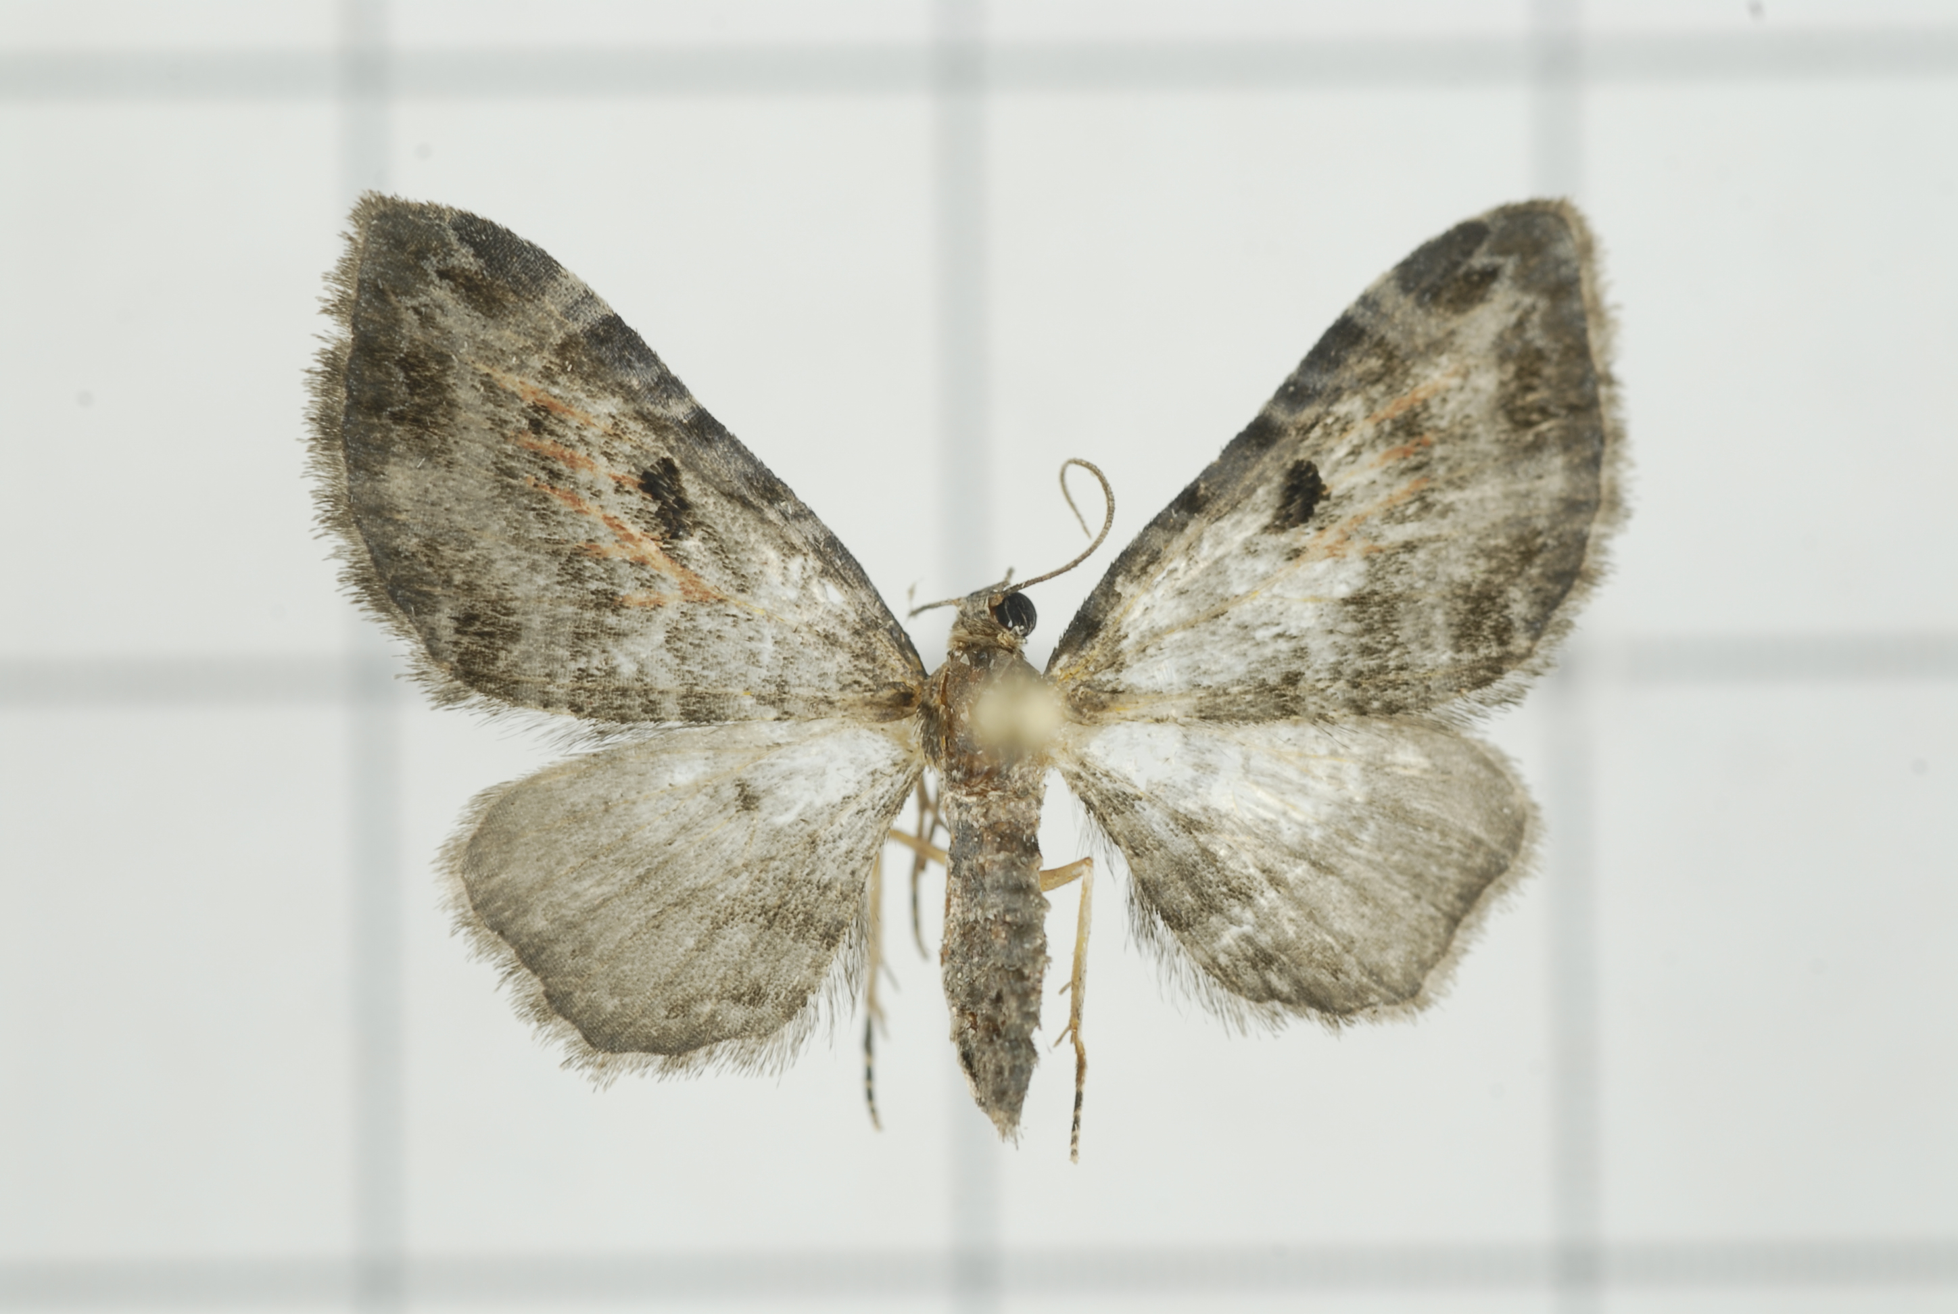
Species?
Eupithecia nuceistrigata
